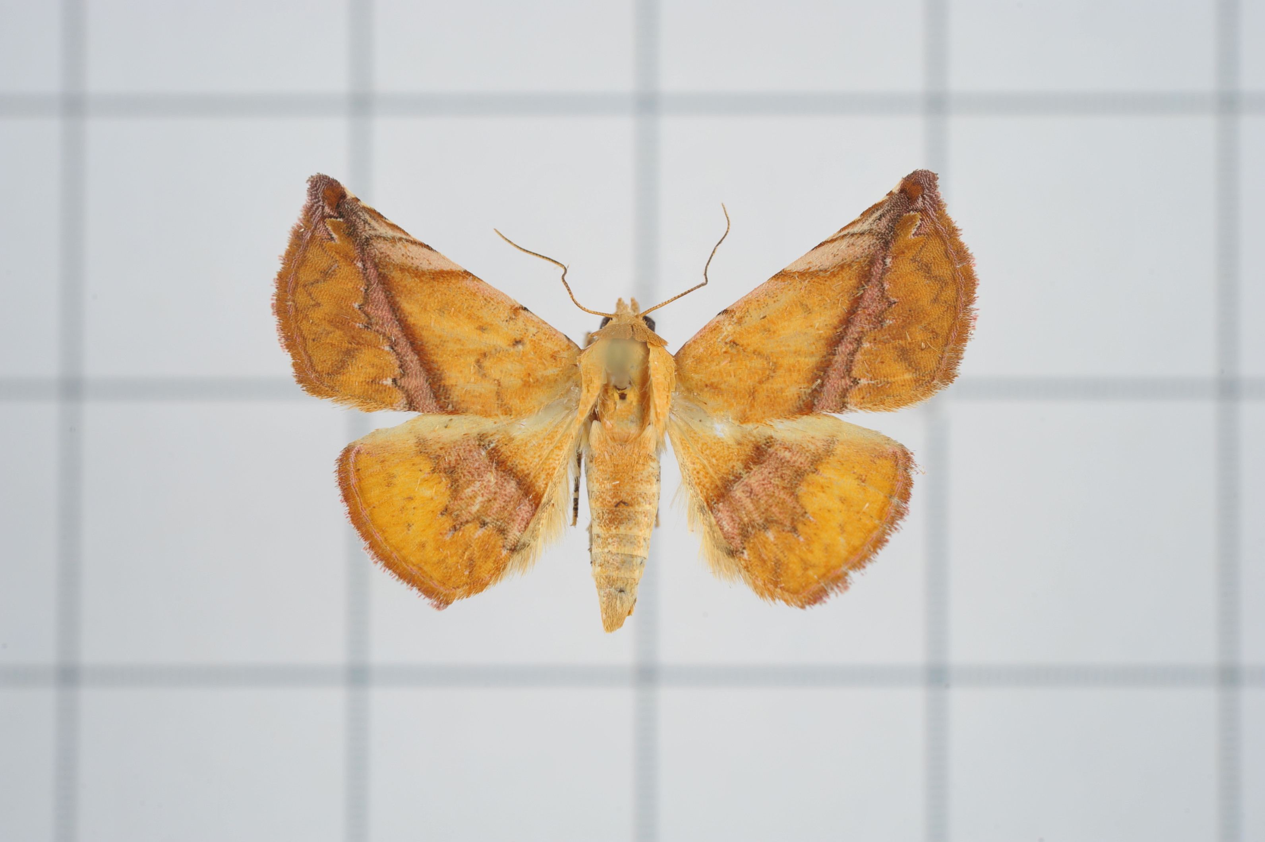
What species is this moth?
Eublemma quadrapex
